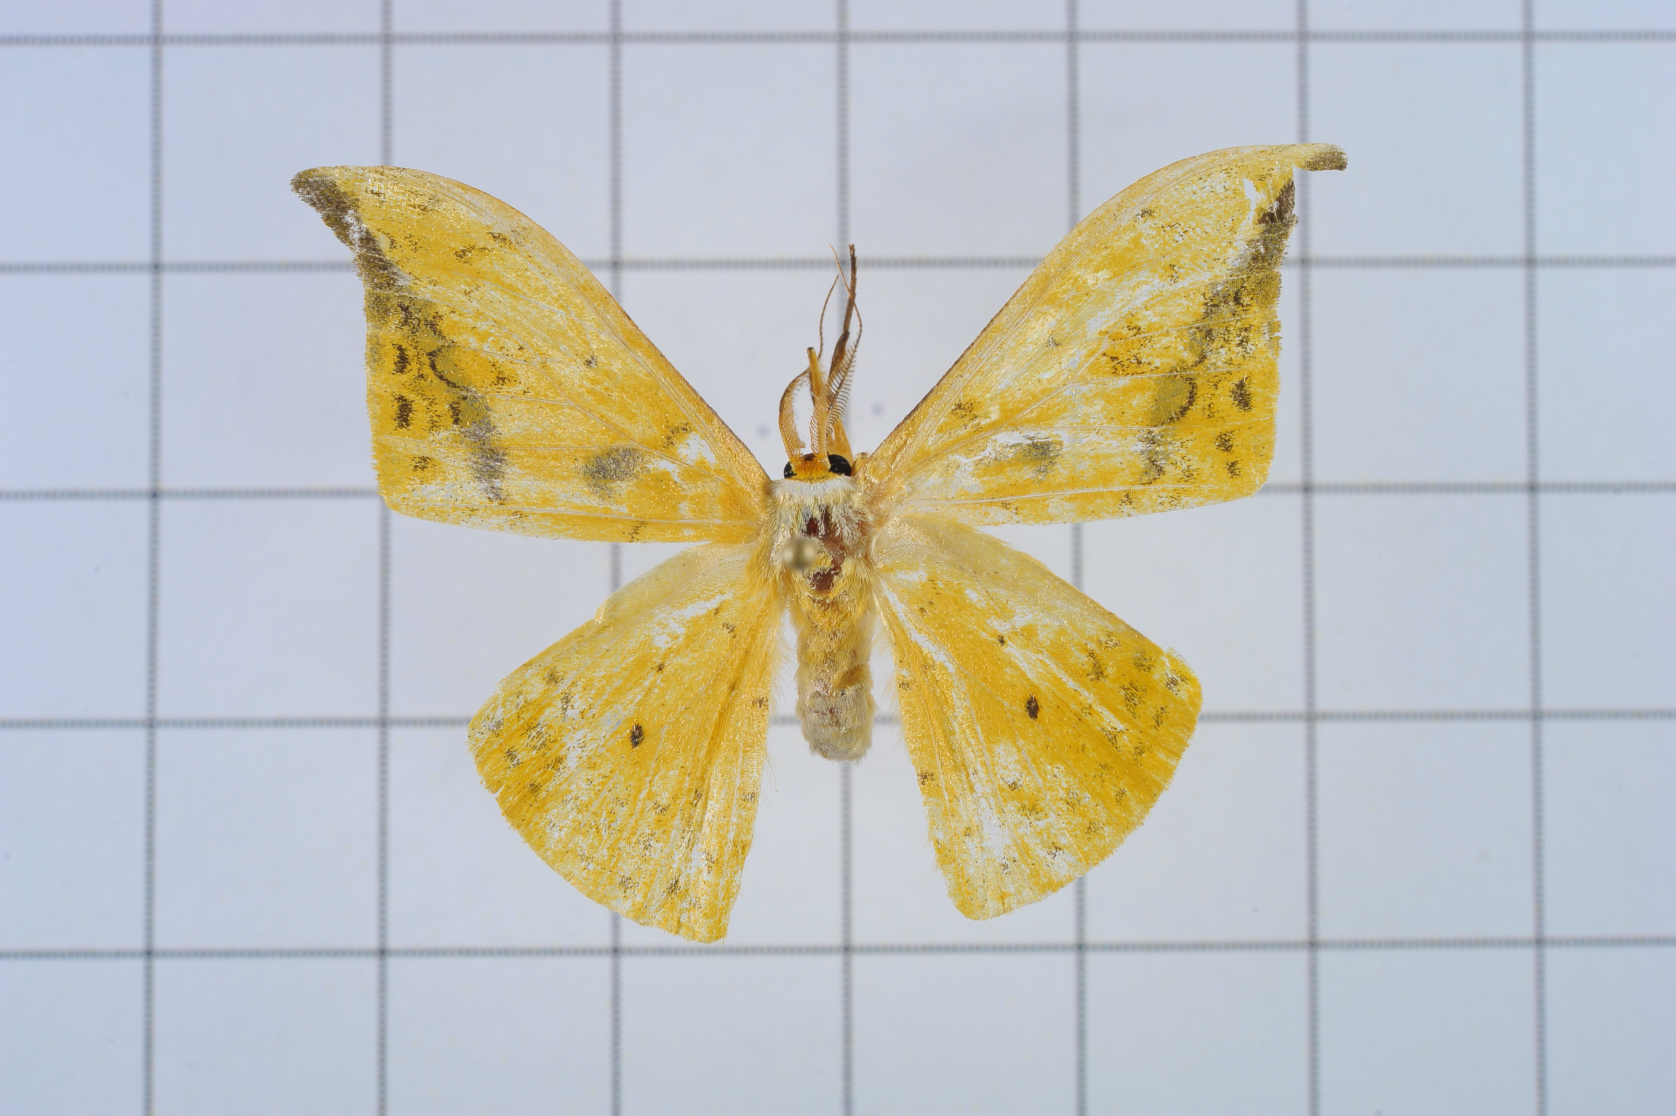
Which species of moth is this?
Tridrepana flava flava
